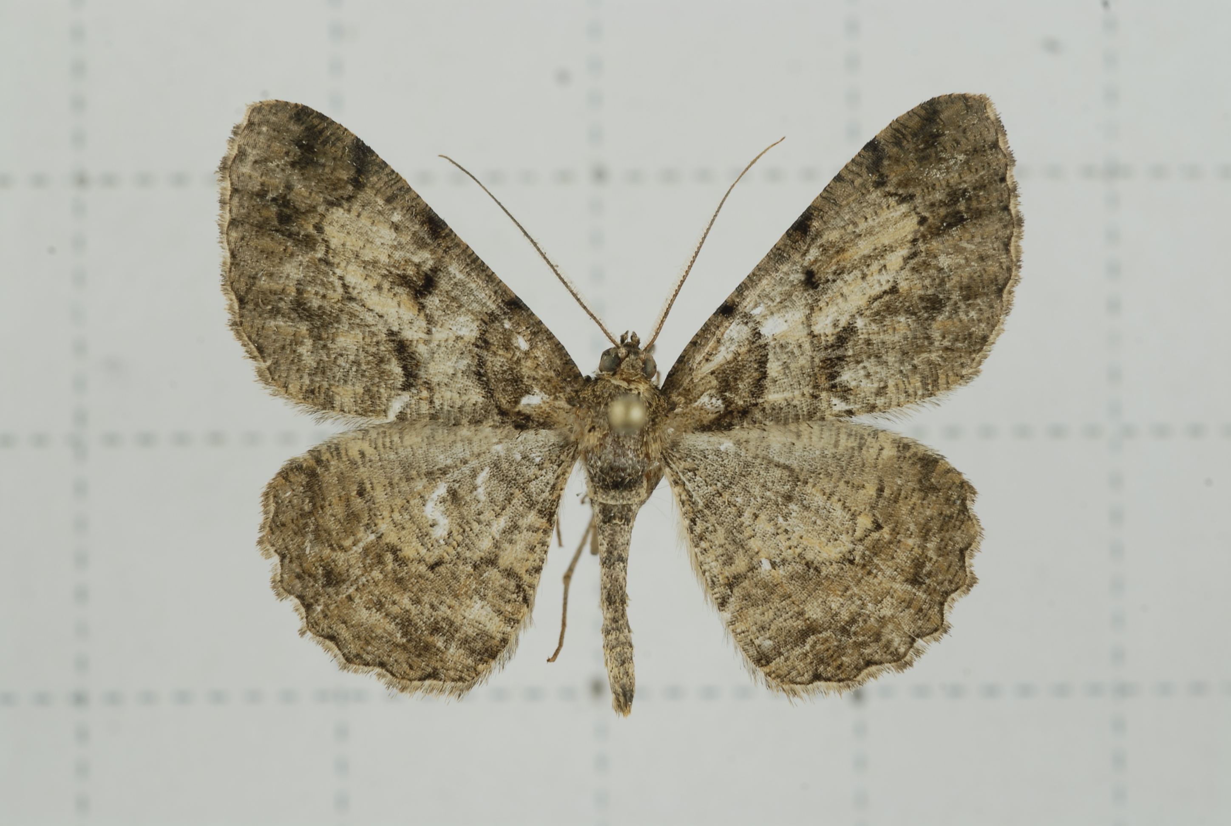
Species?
Psilalcis pulveraria
